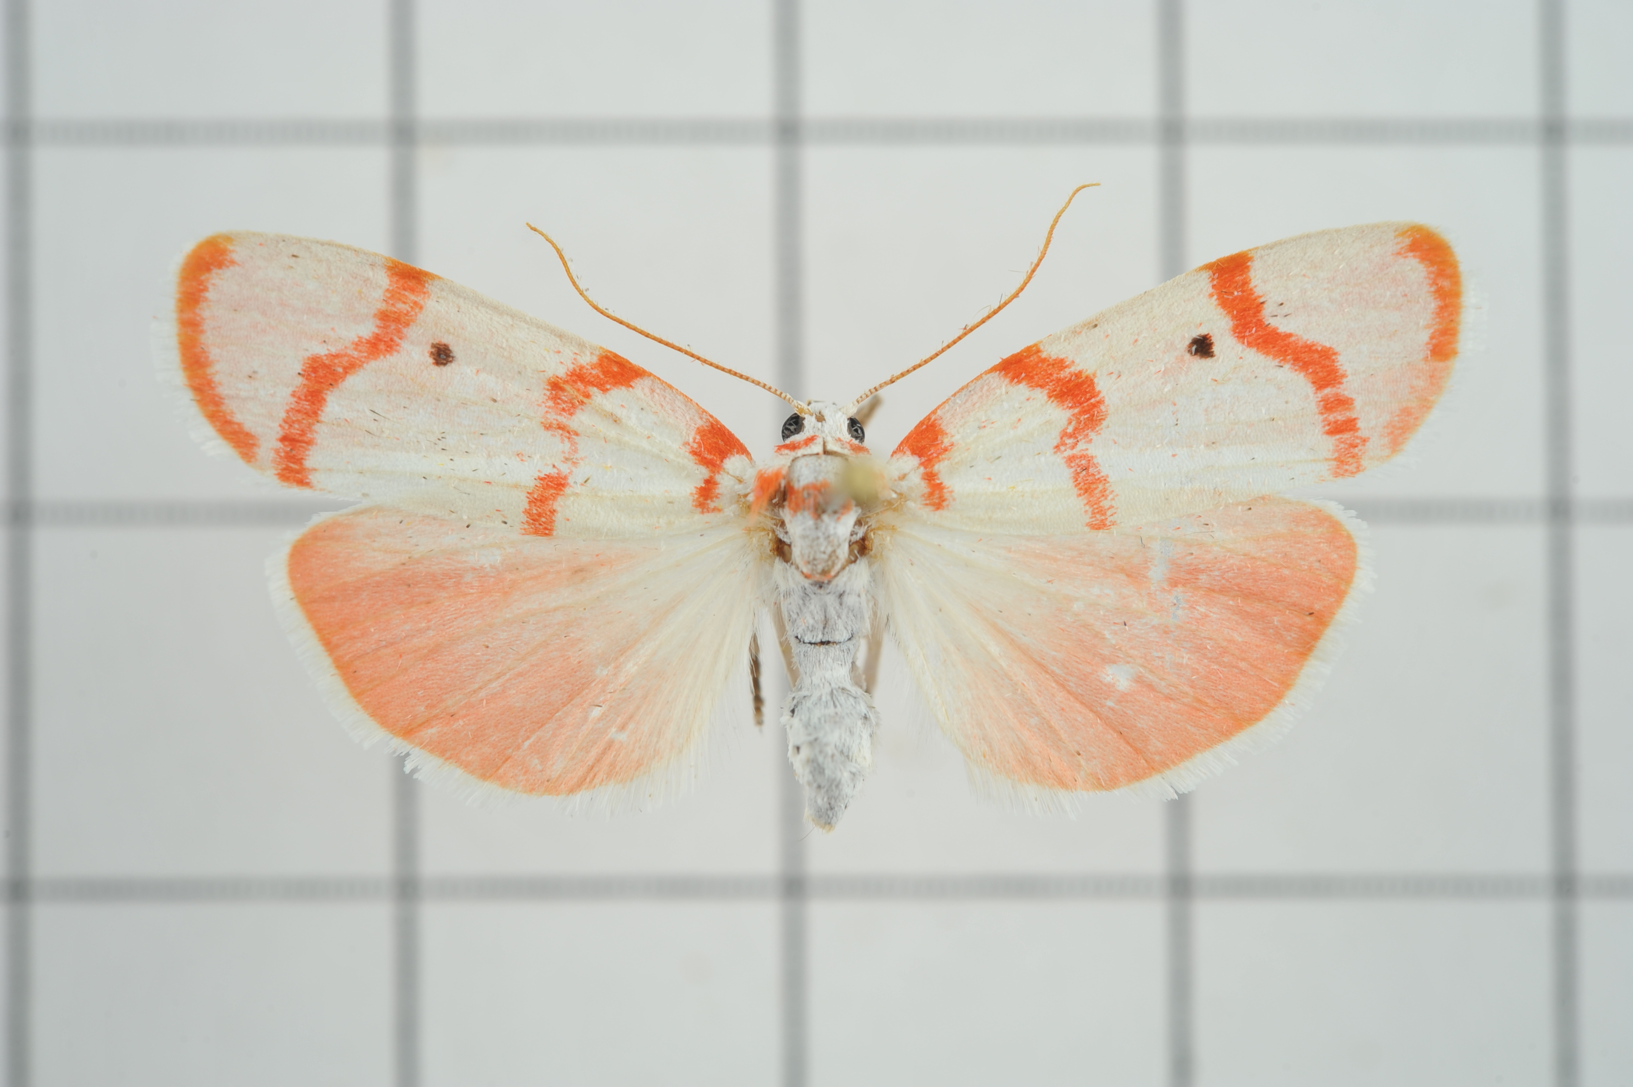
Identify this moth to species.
Cyana hamata hamata
